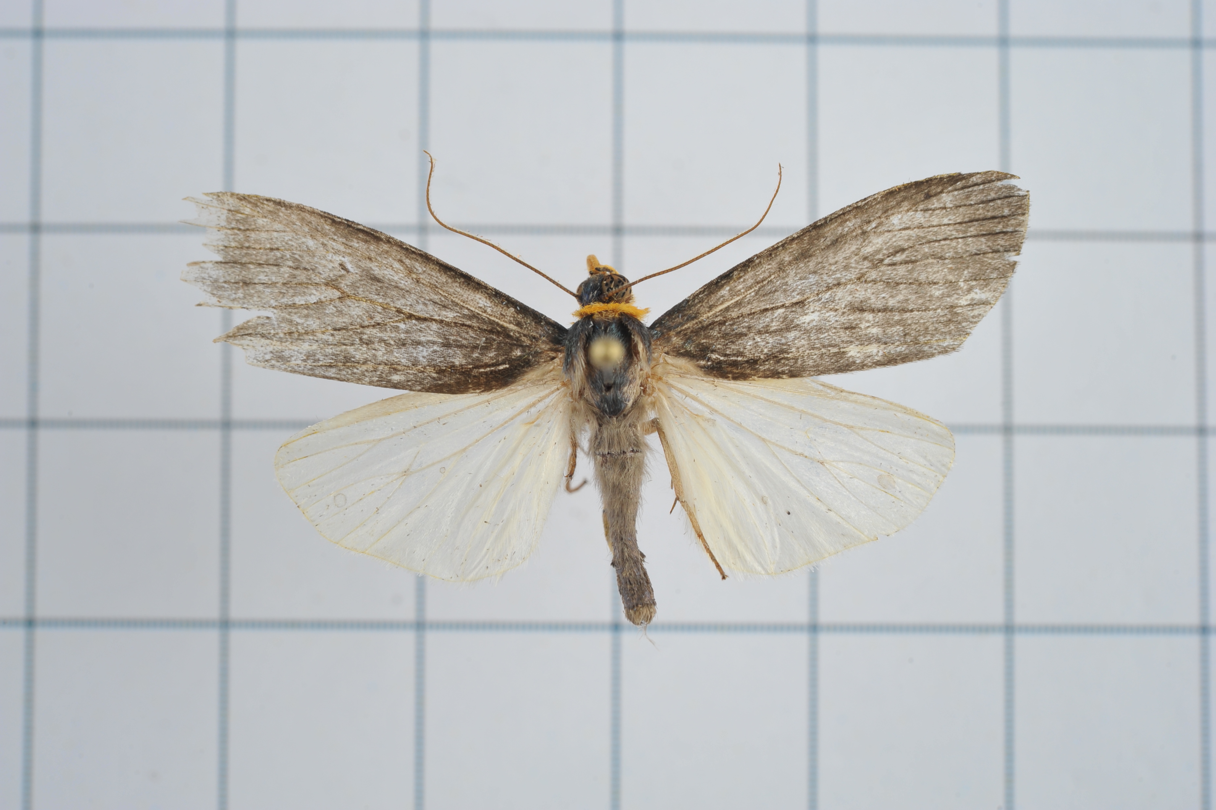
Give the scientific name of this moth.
Paraona staudingeri formosana
